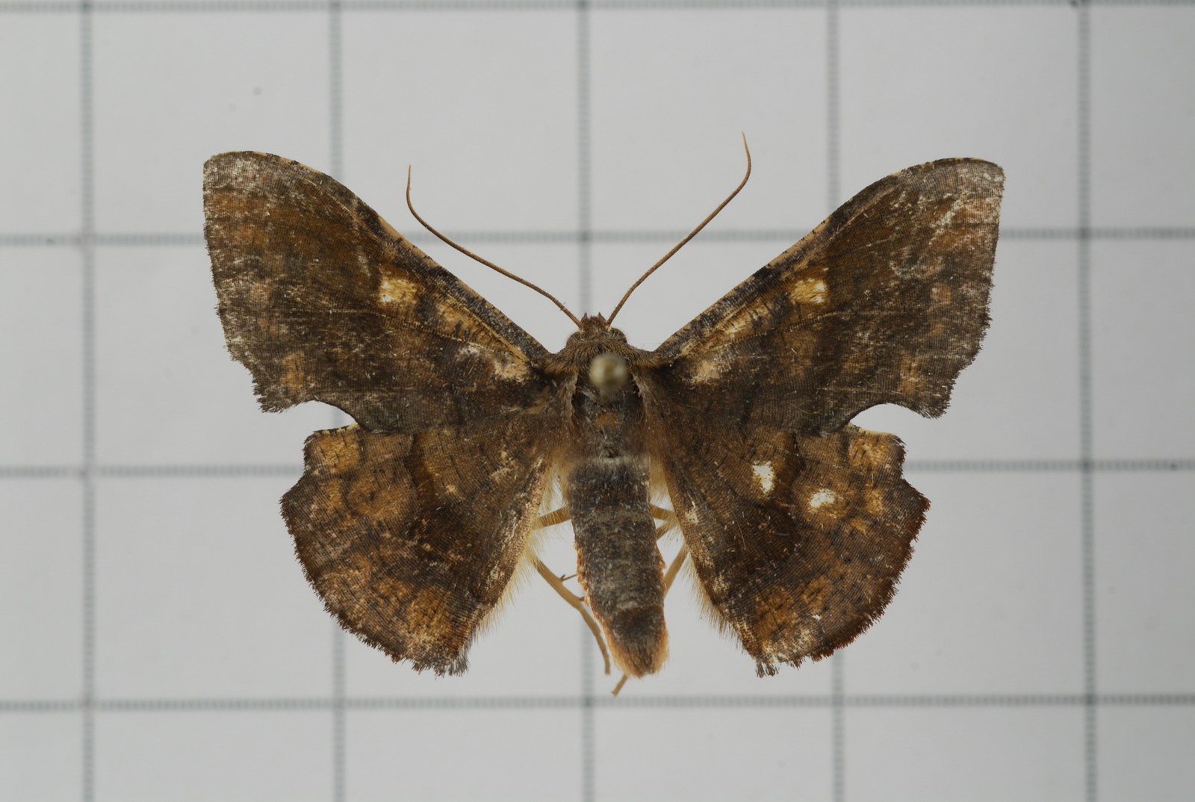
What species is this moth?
Fascellina chromataria
